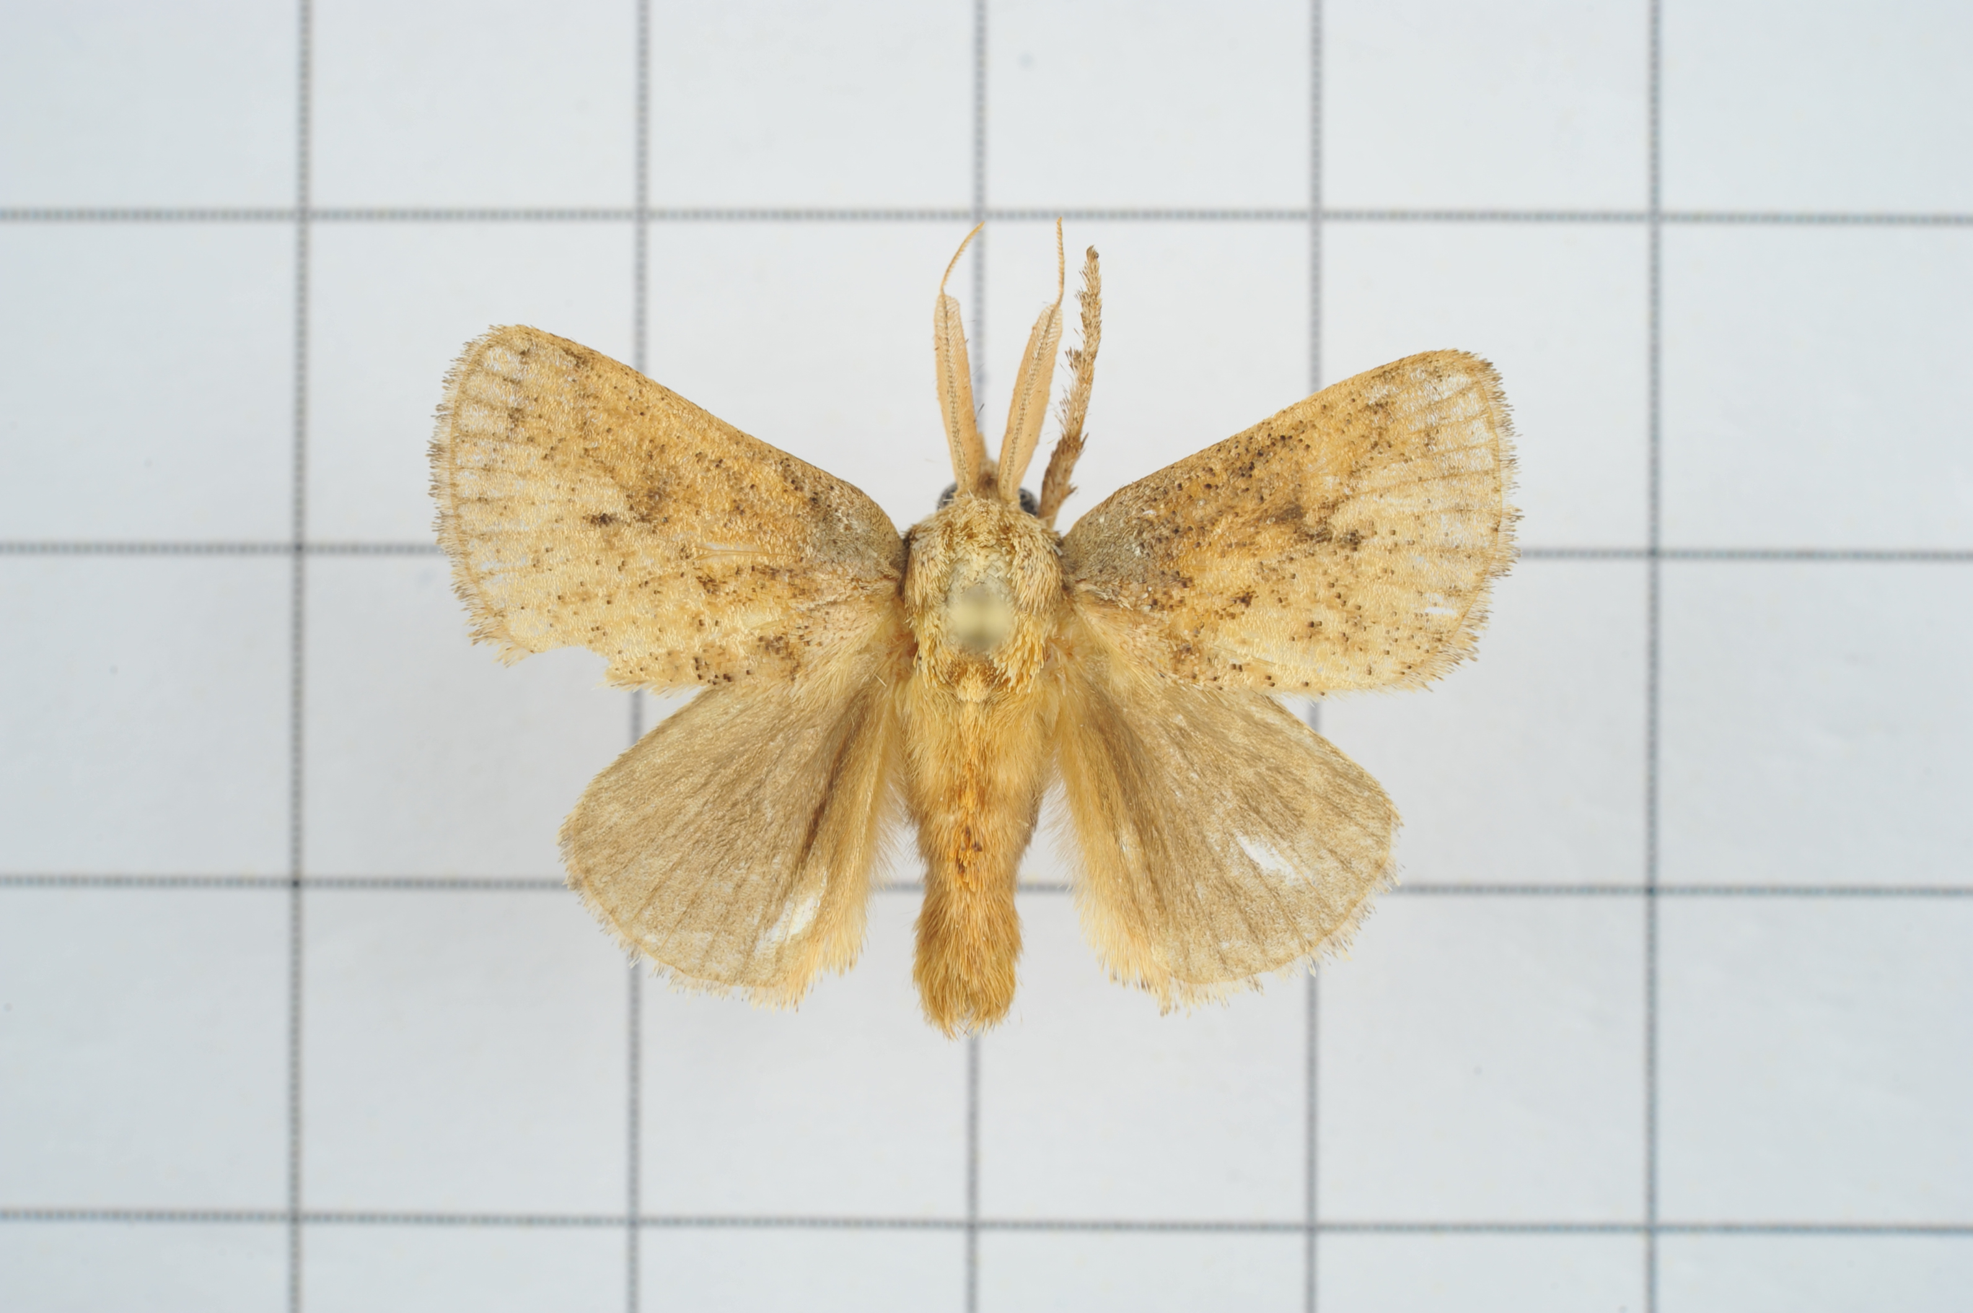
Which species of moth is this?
Susica sinensis
